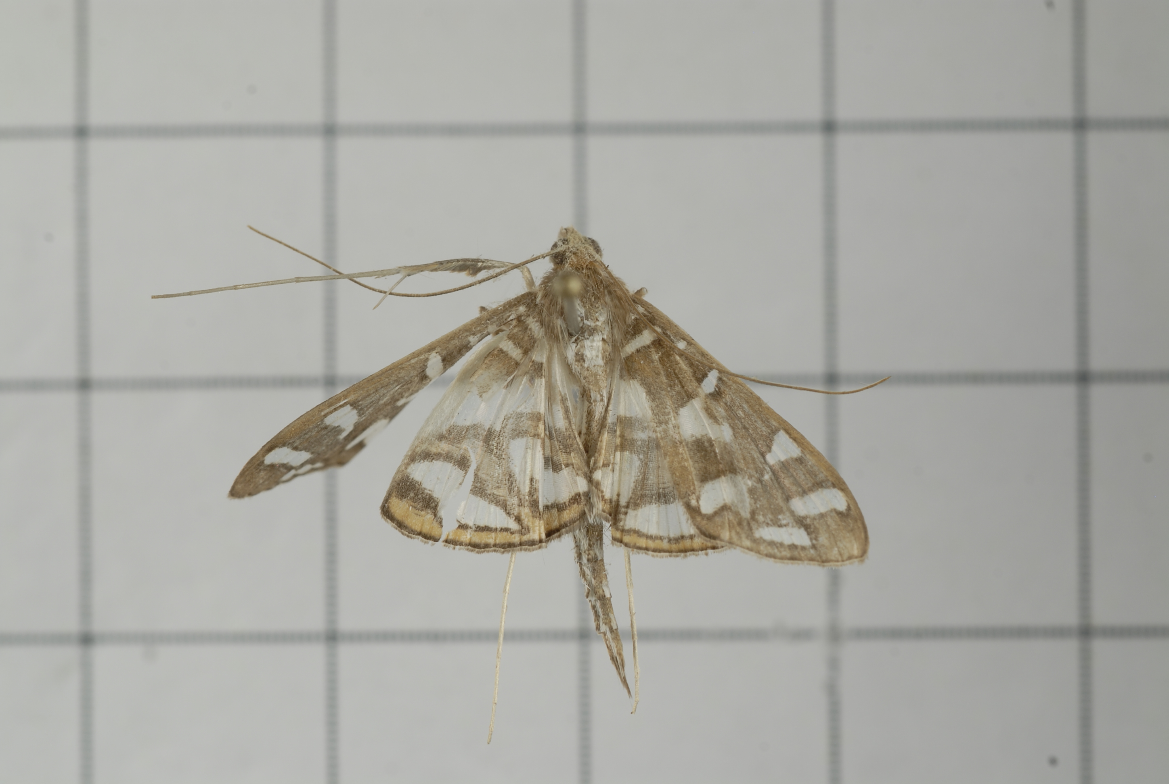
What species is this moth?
Nausinoe perspectata
